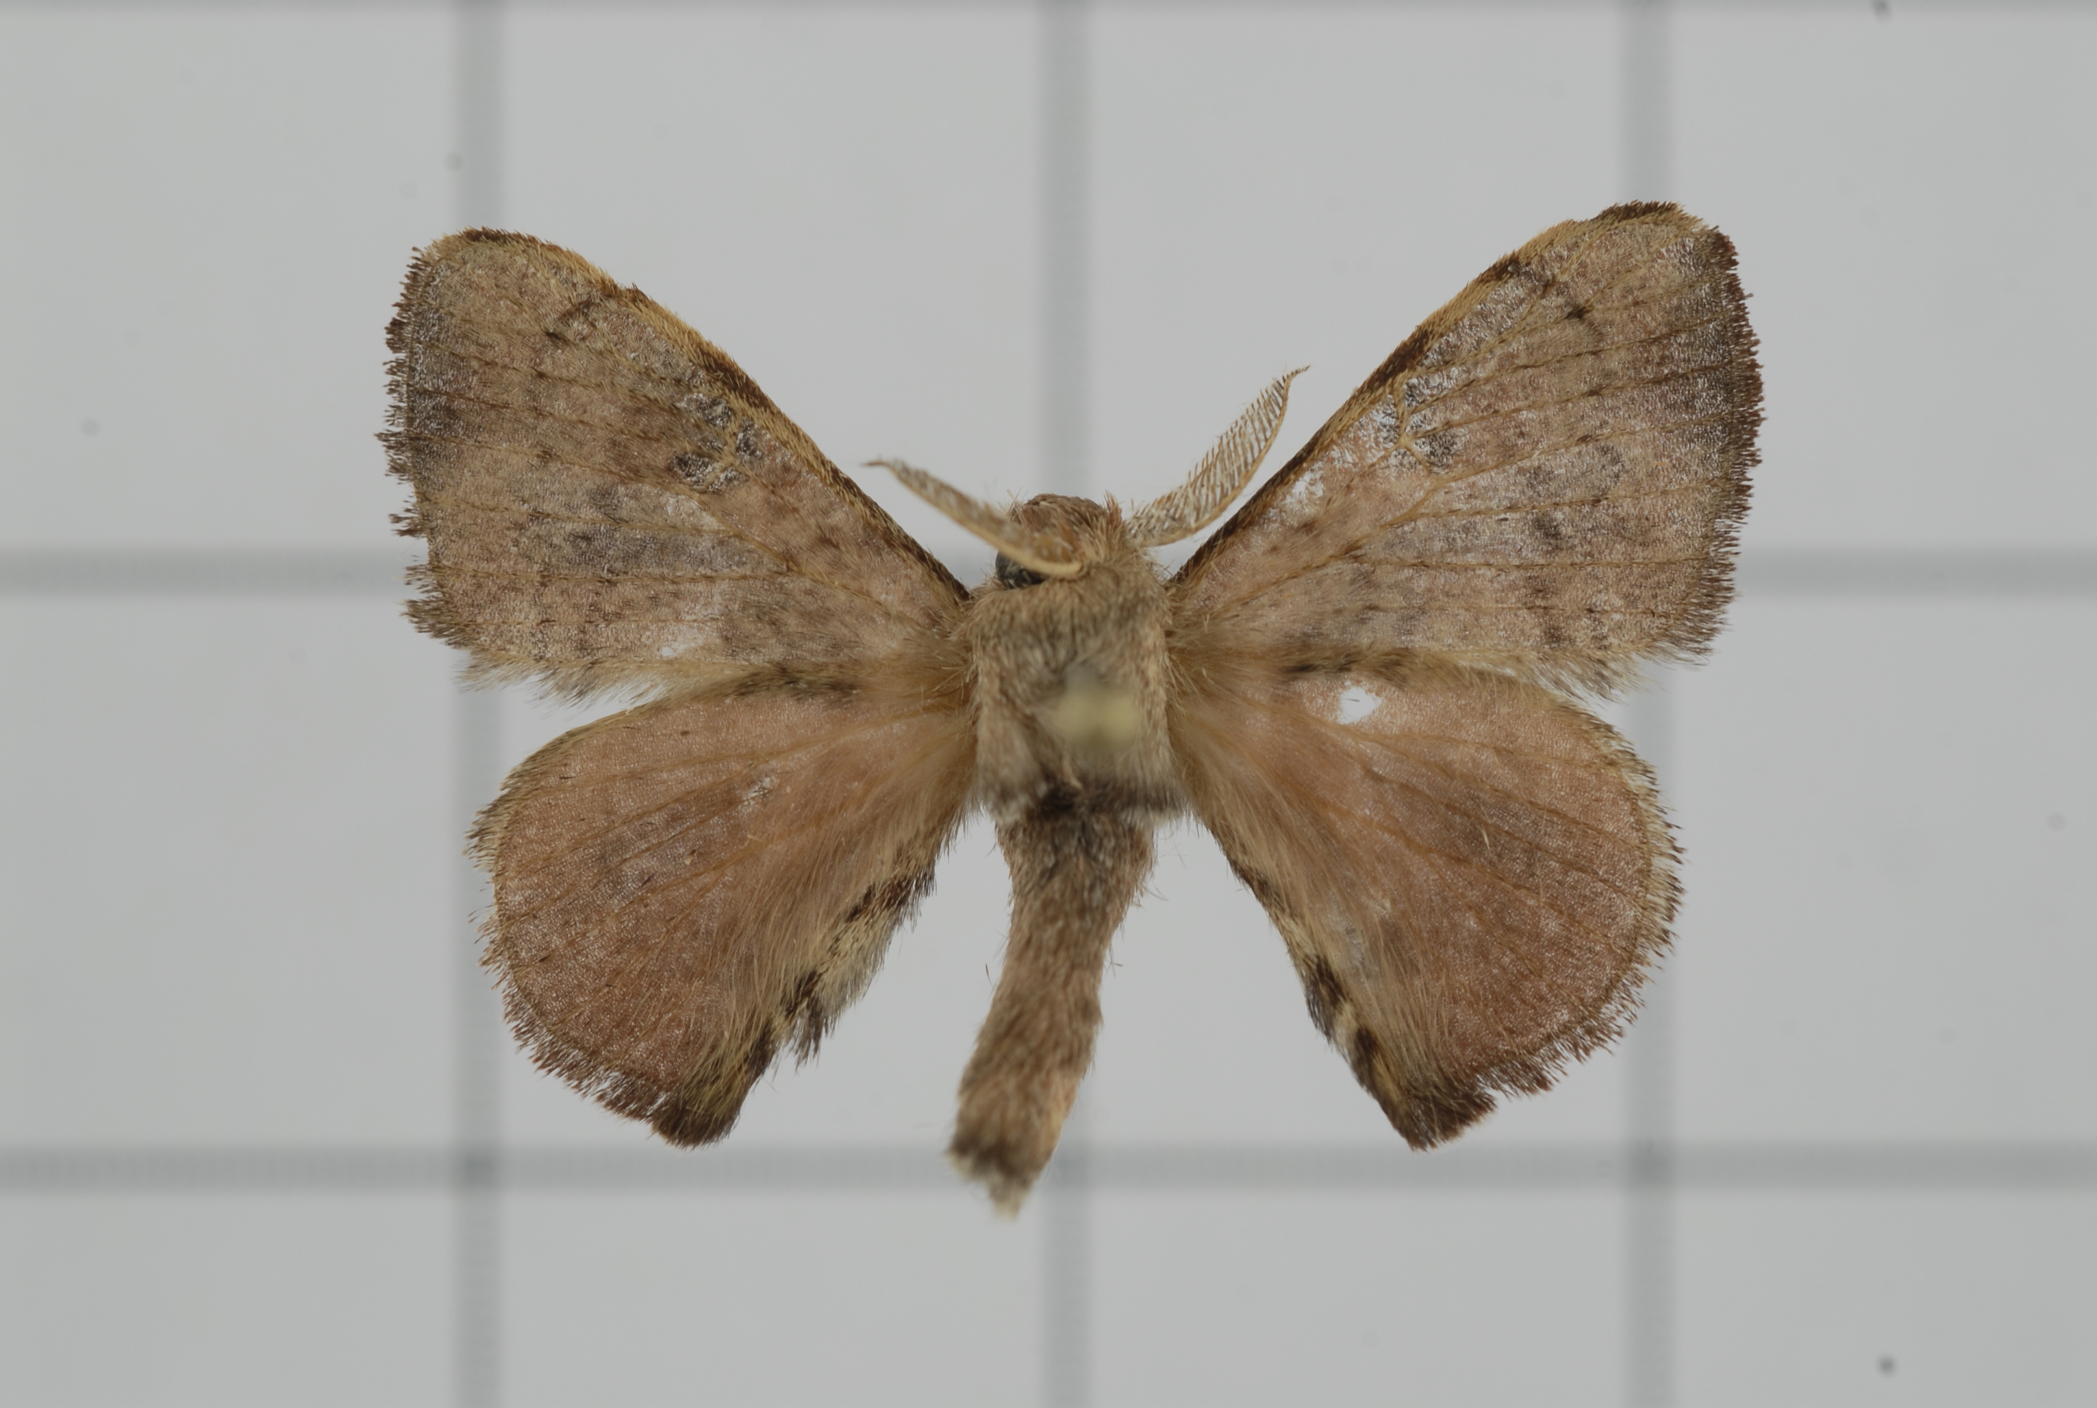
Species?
Trilocha varians
